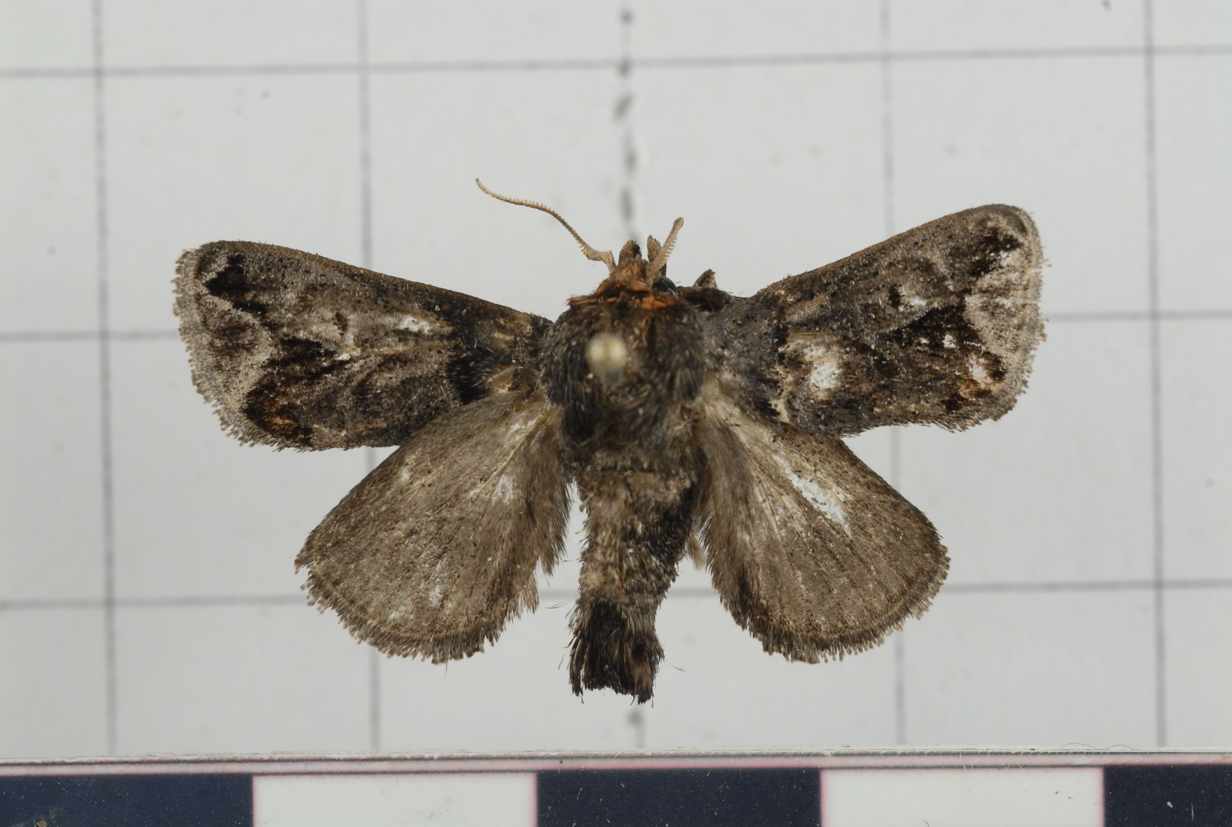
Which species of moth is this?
Phlossa conjuncta
